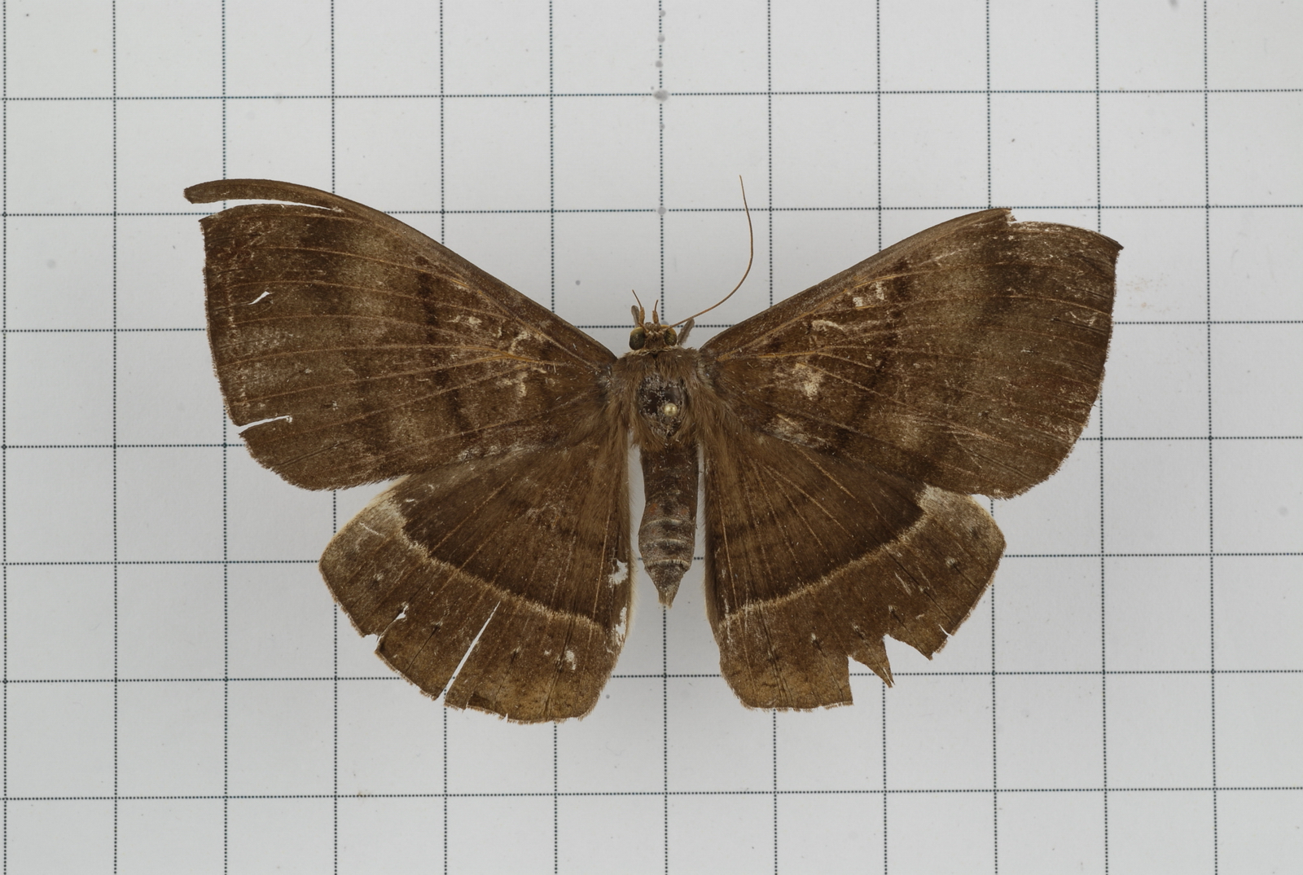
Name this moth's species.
Lygniodes hypoleuca
